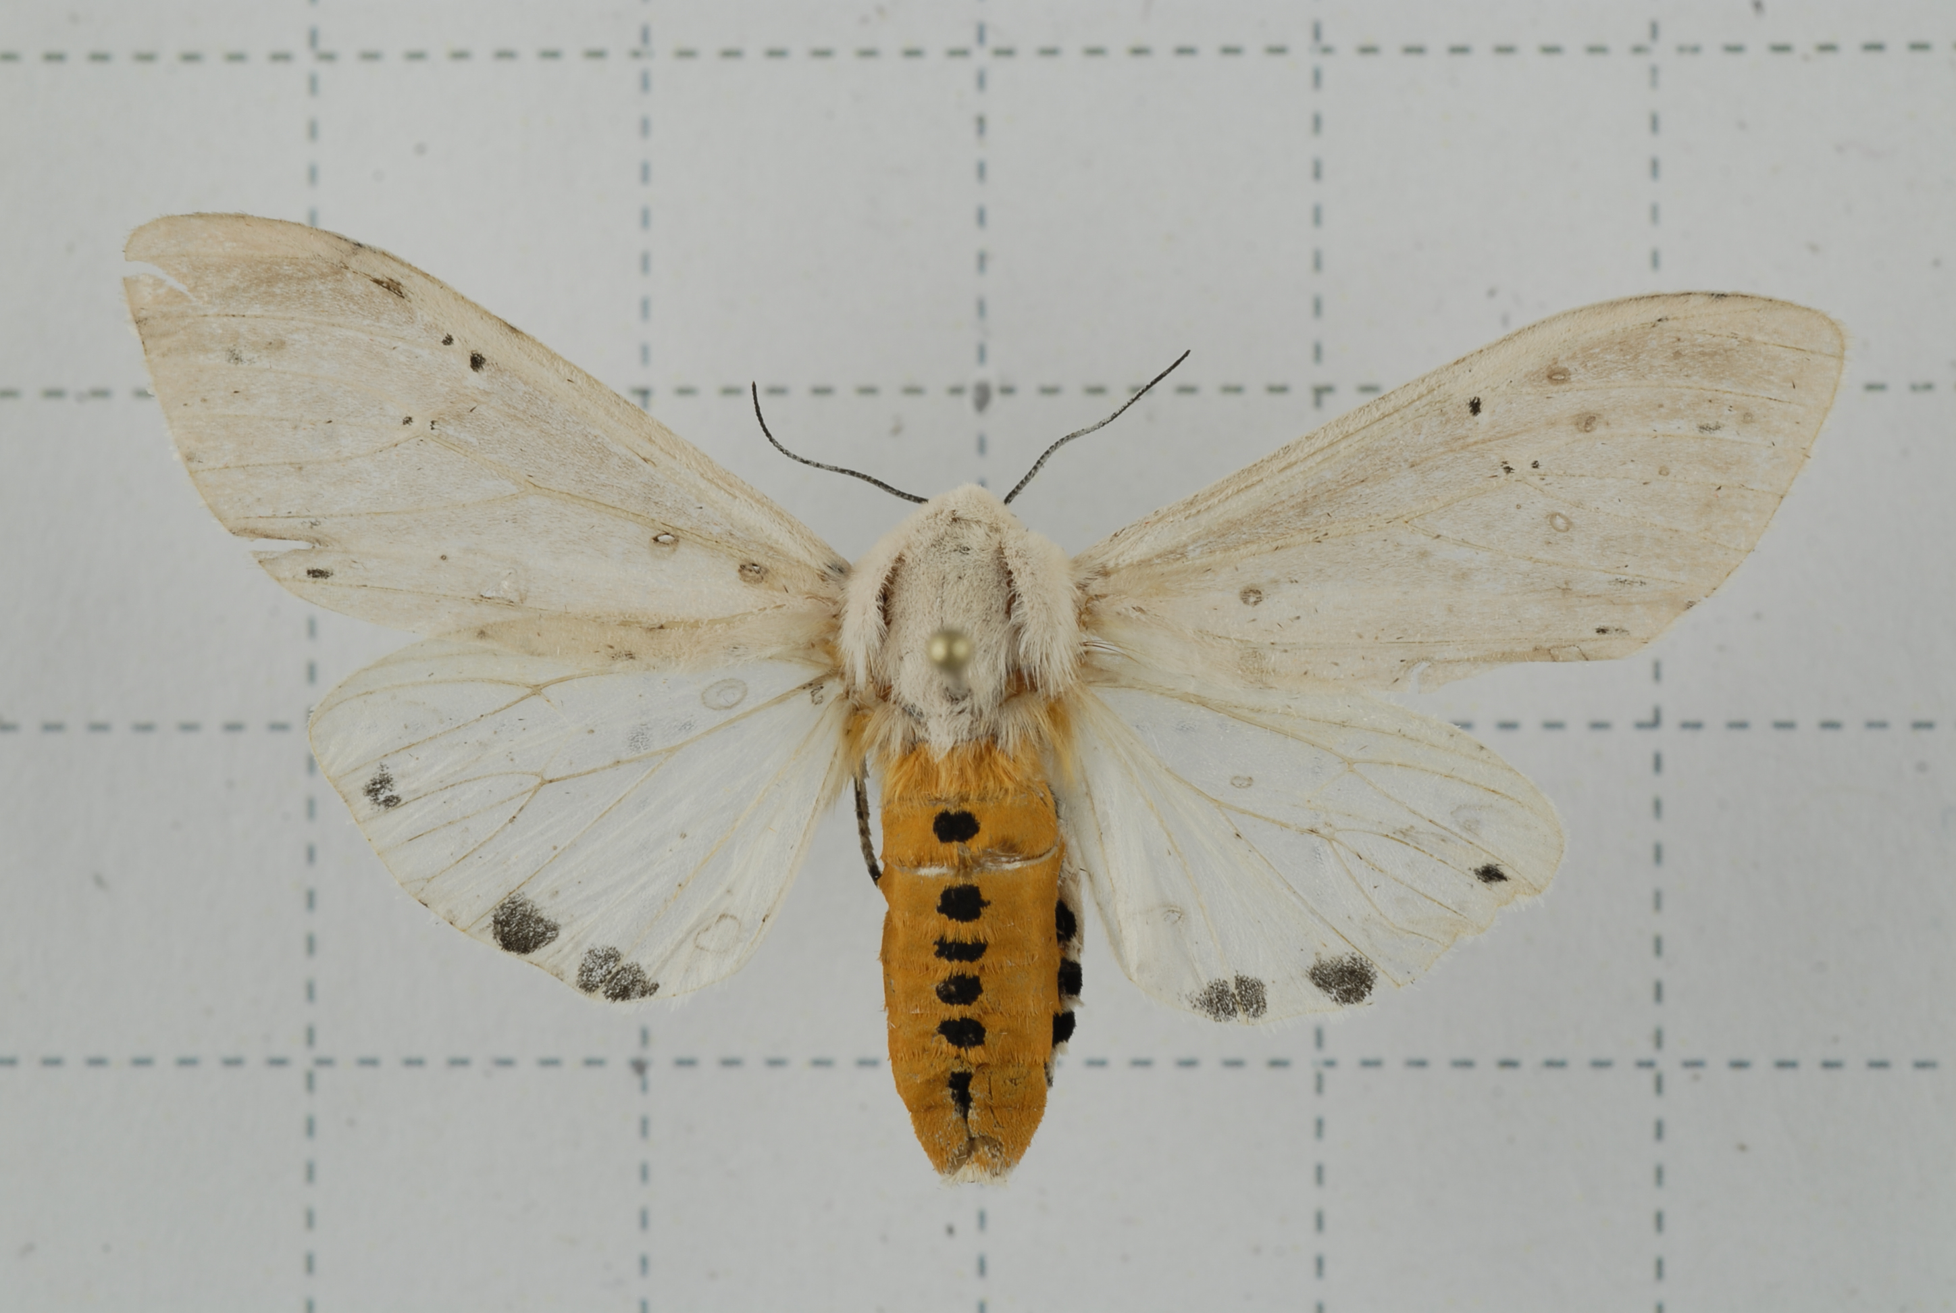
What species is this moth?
Creatonotos transiens koni
